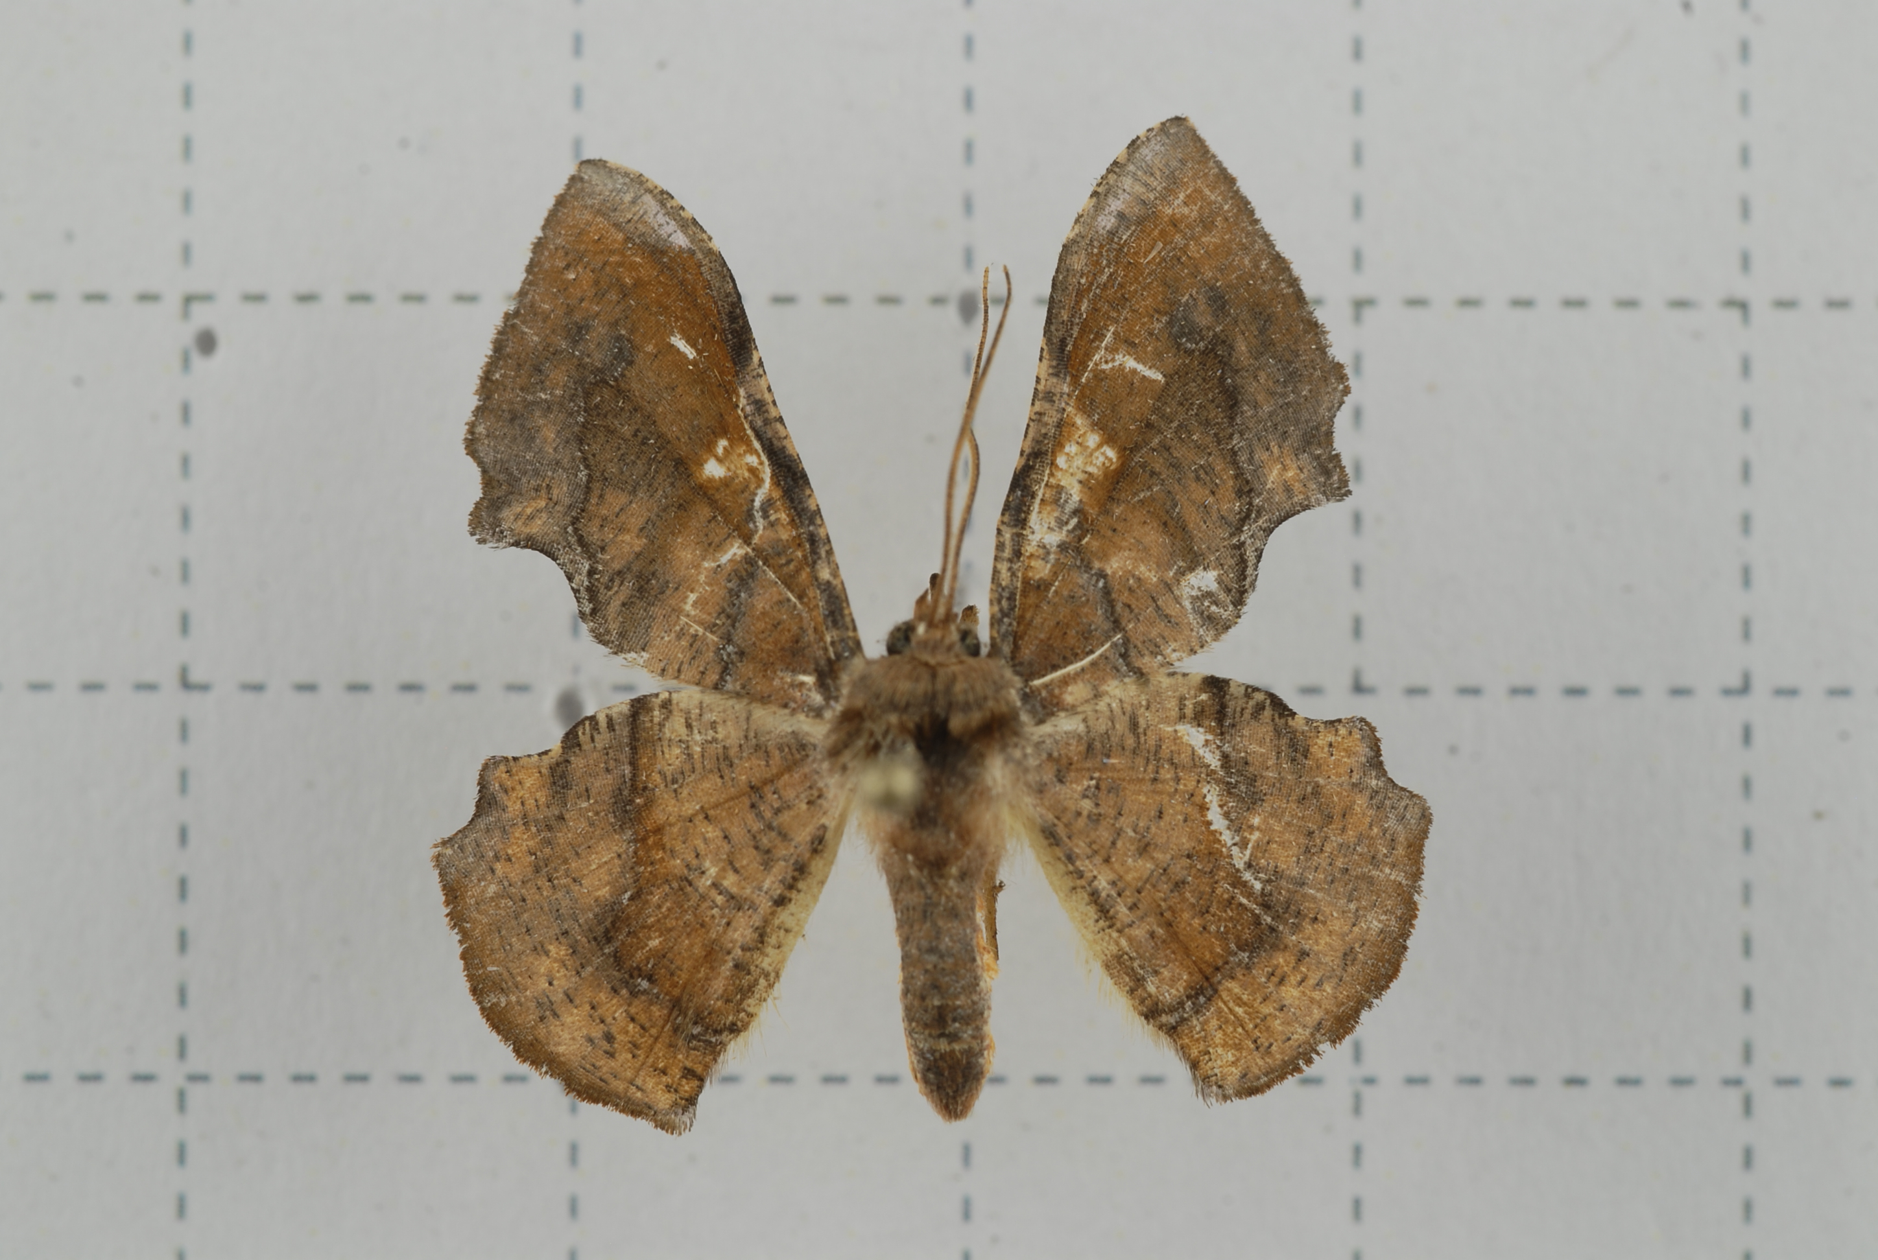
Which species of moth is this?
Fascellina chromataria
